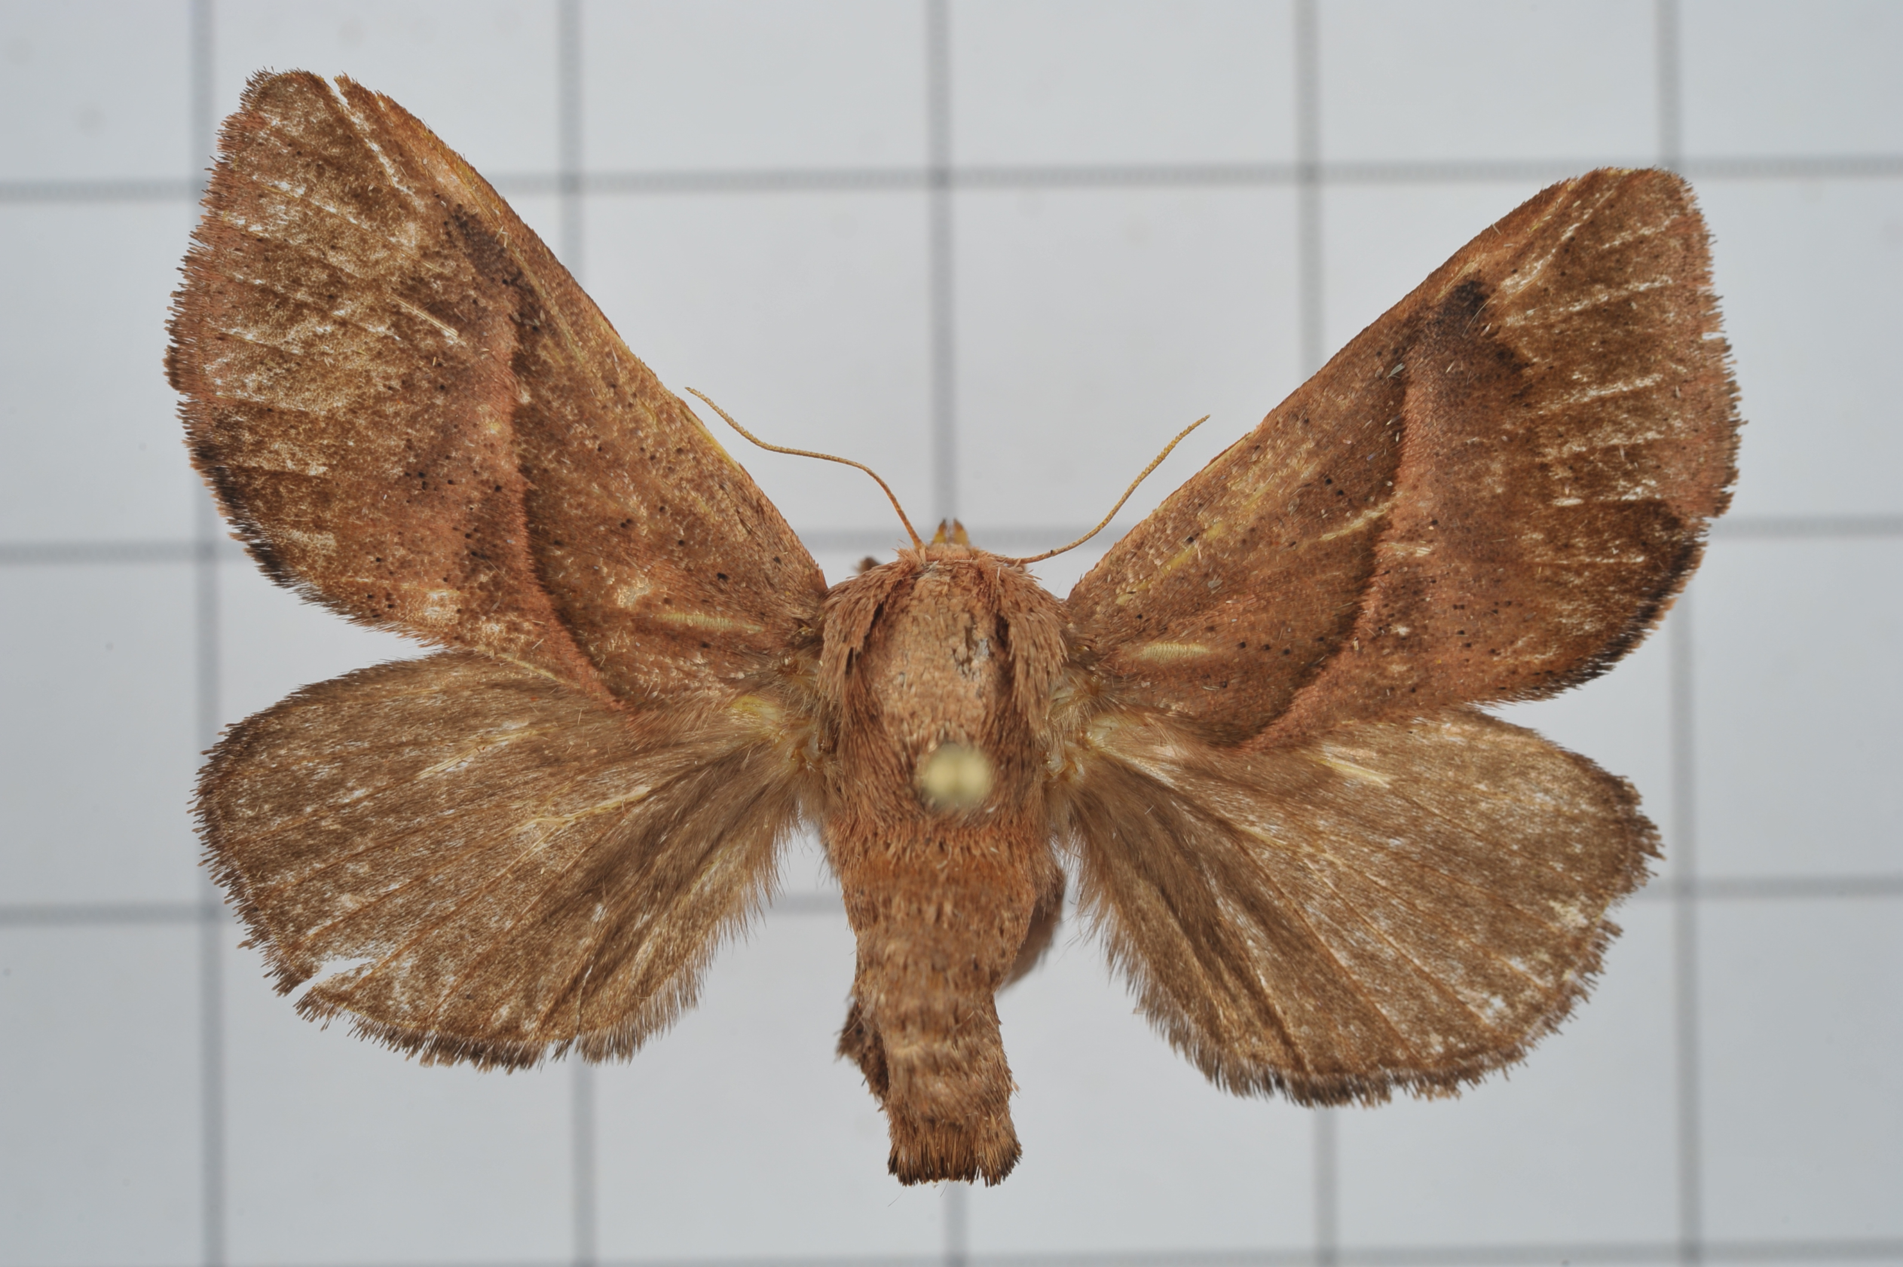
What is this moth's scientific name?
Setora postornata
